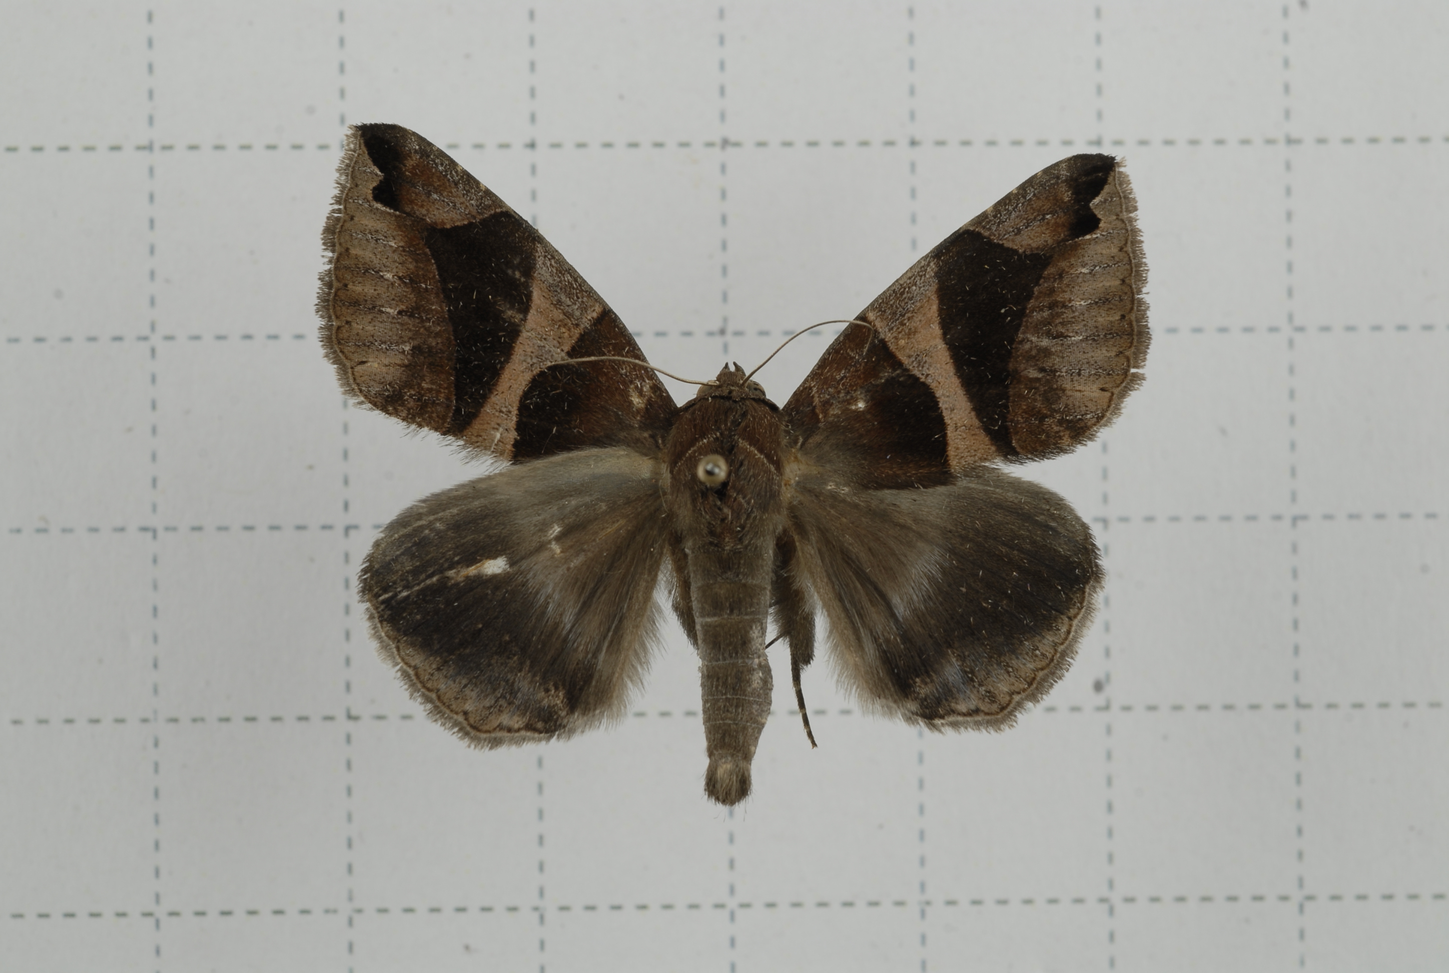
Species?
Bastilla arcuata
